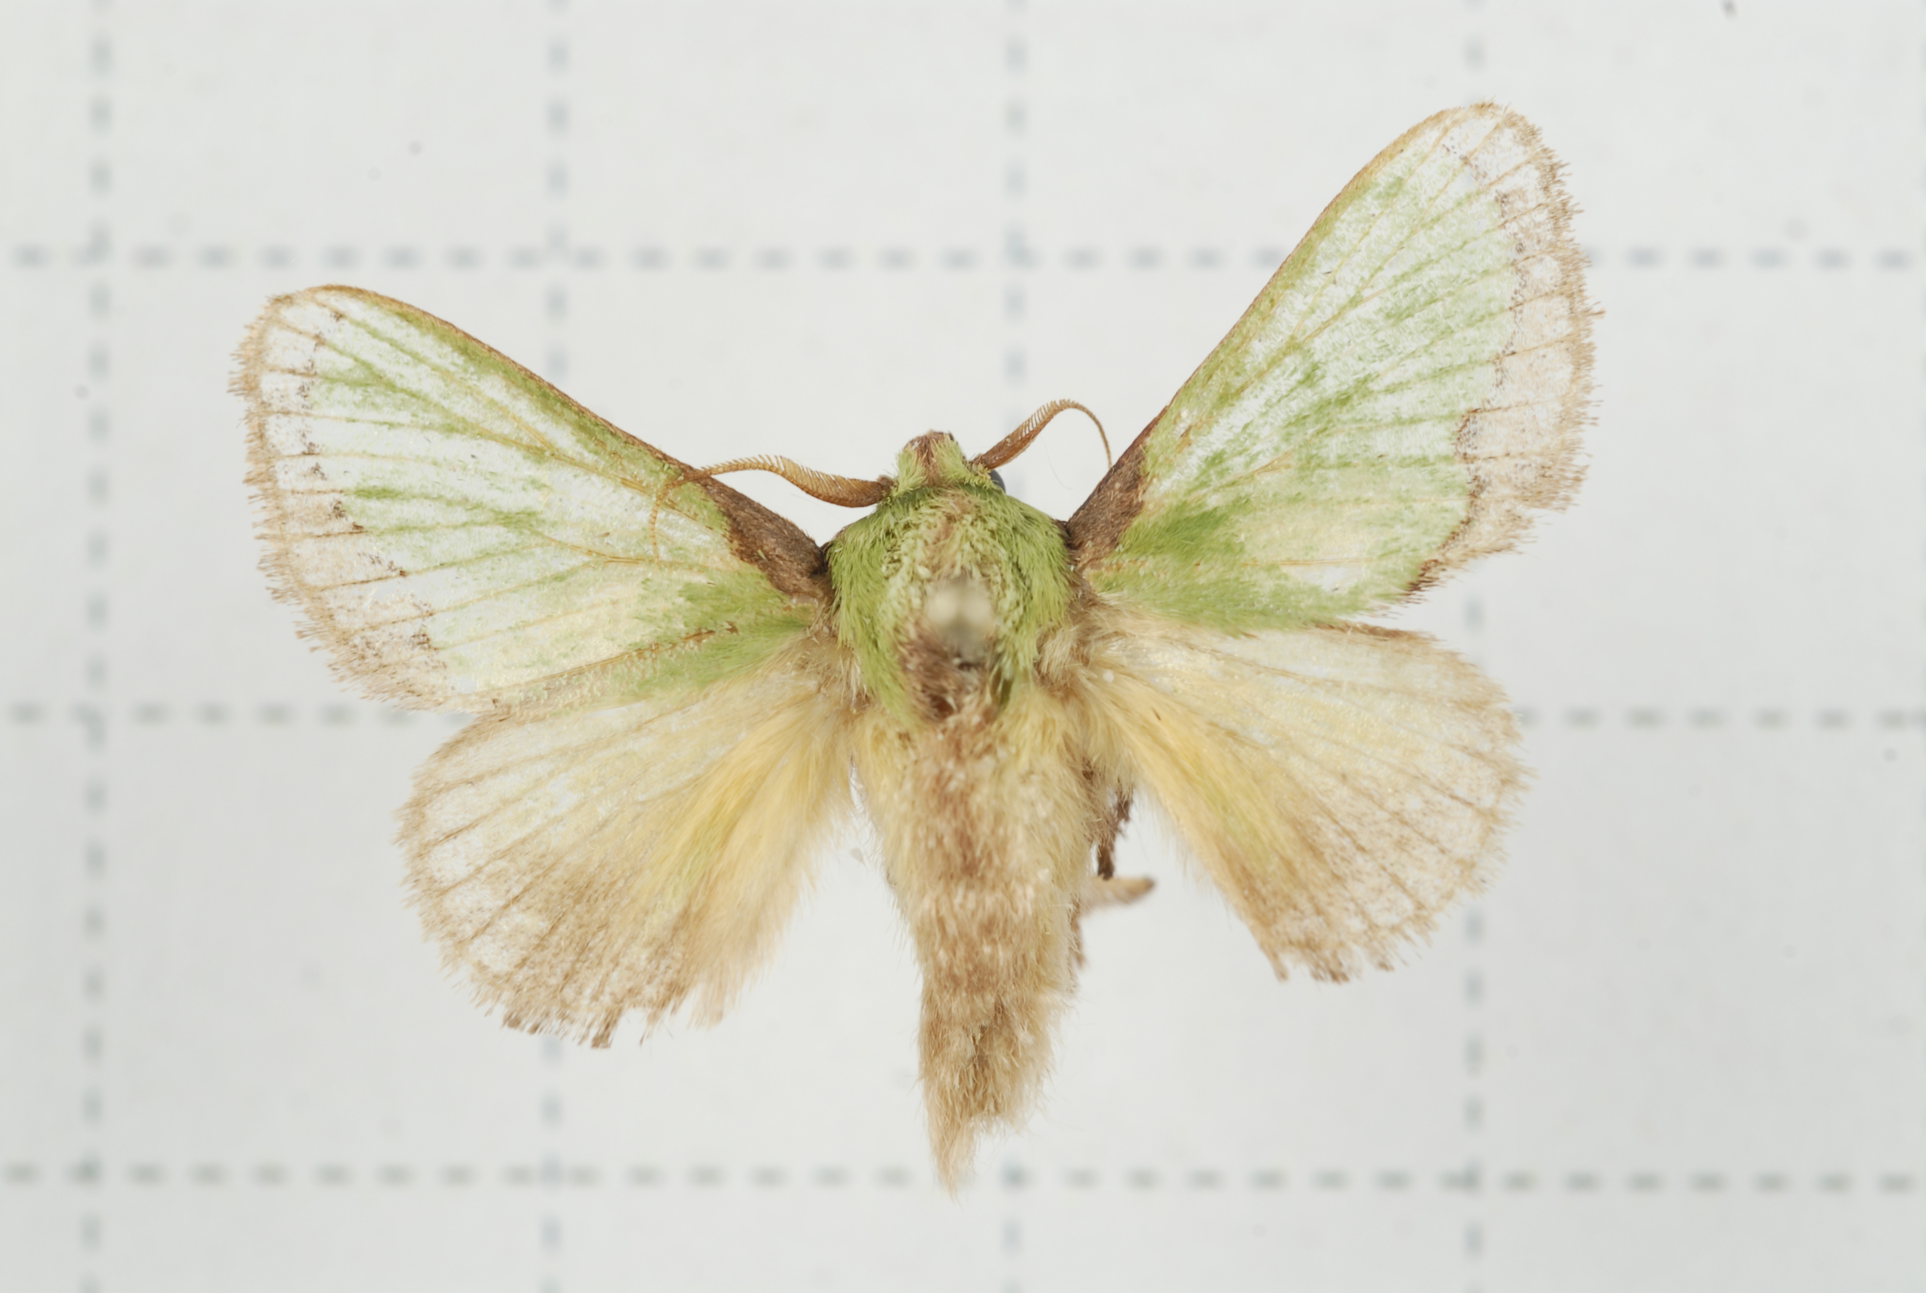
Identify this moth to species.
Parasa shirakii
